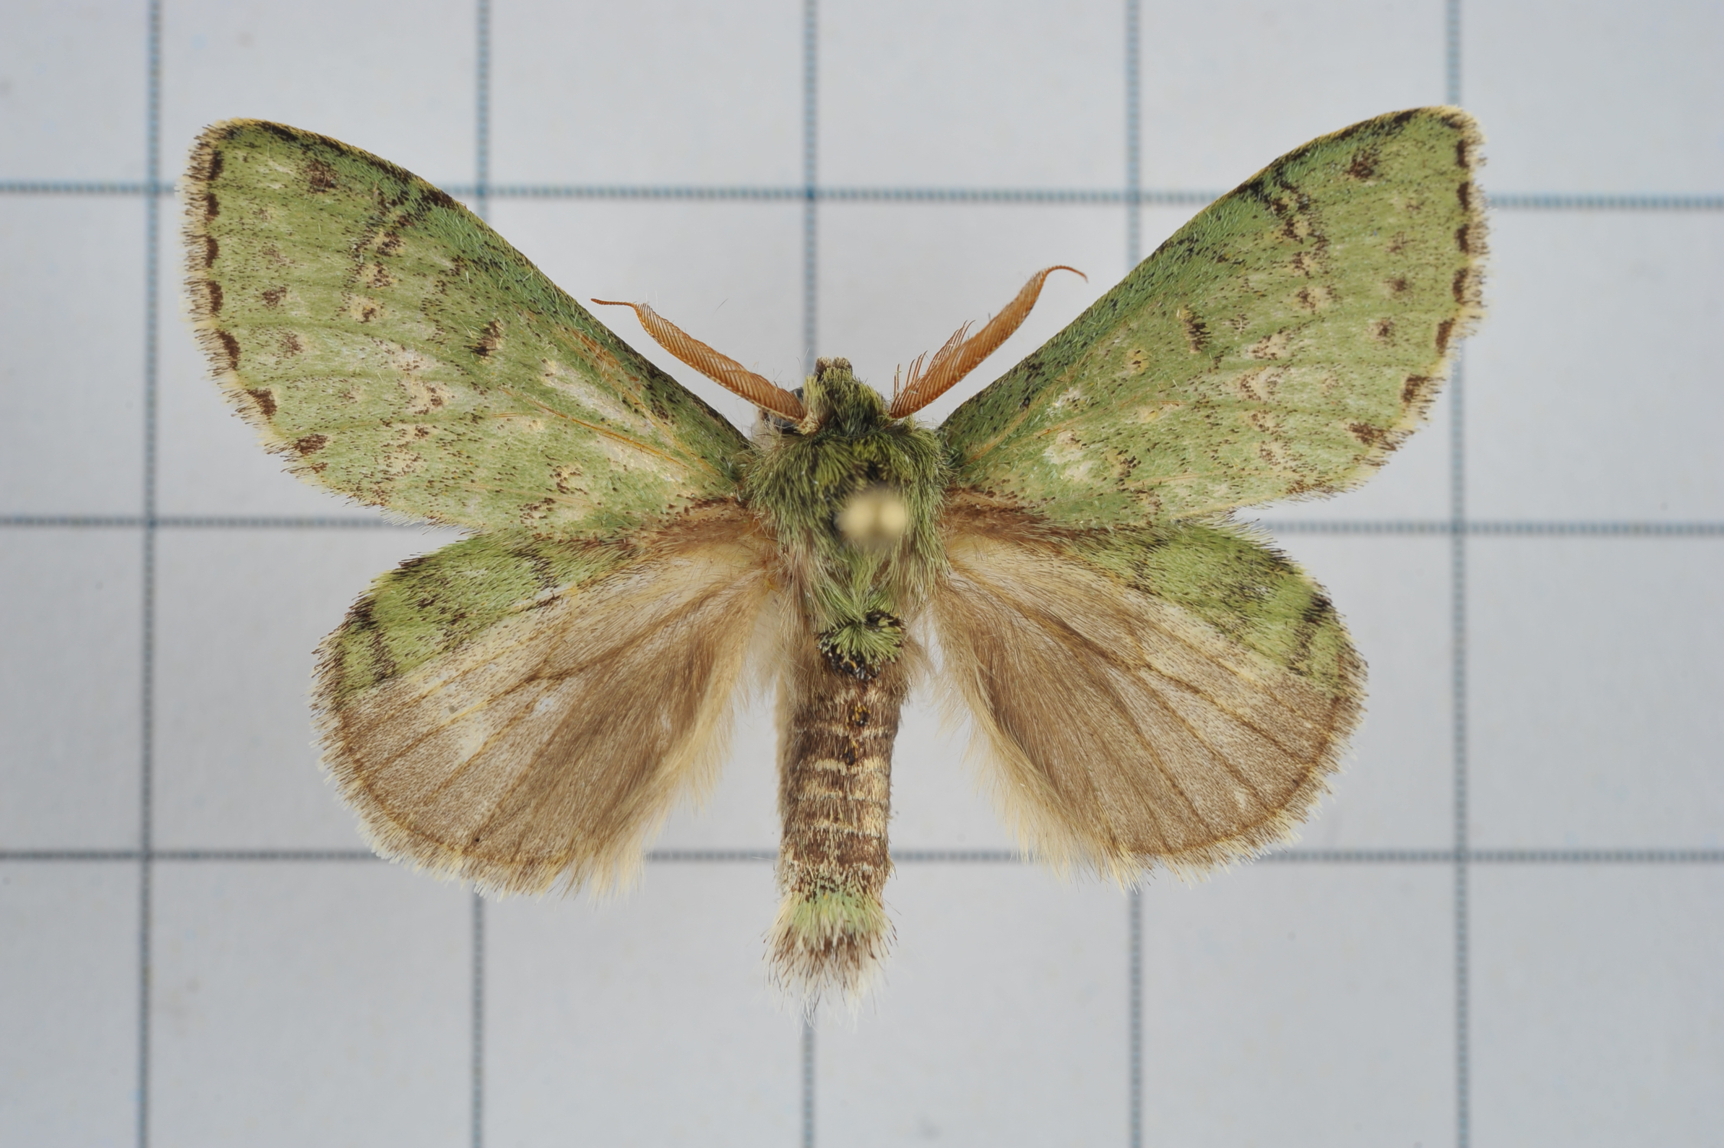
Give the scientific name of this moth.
Benbowia takamukuanus
